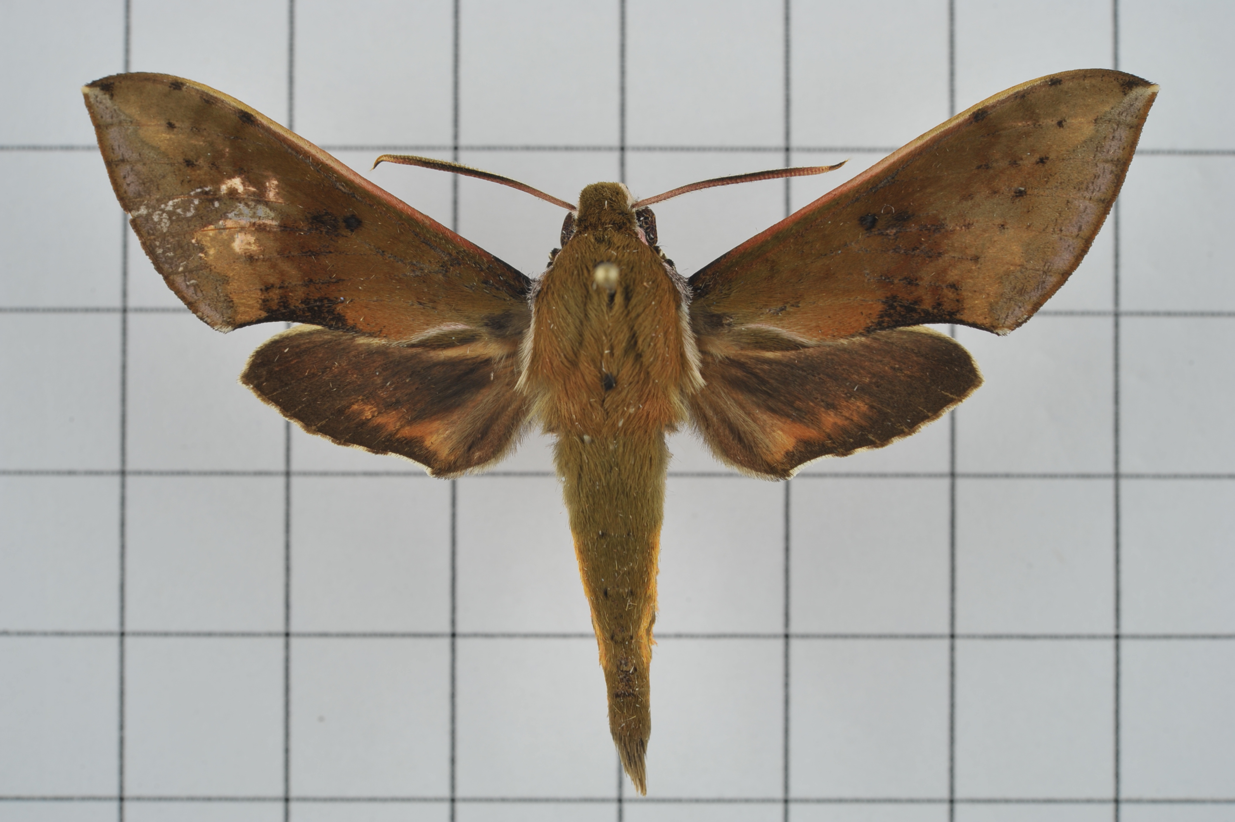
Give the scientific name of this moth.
Rhagastis castor formosana
